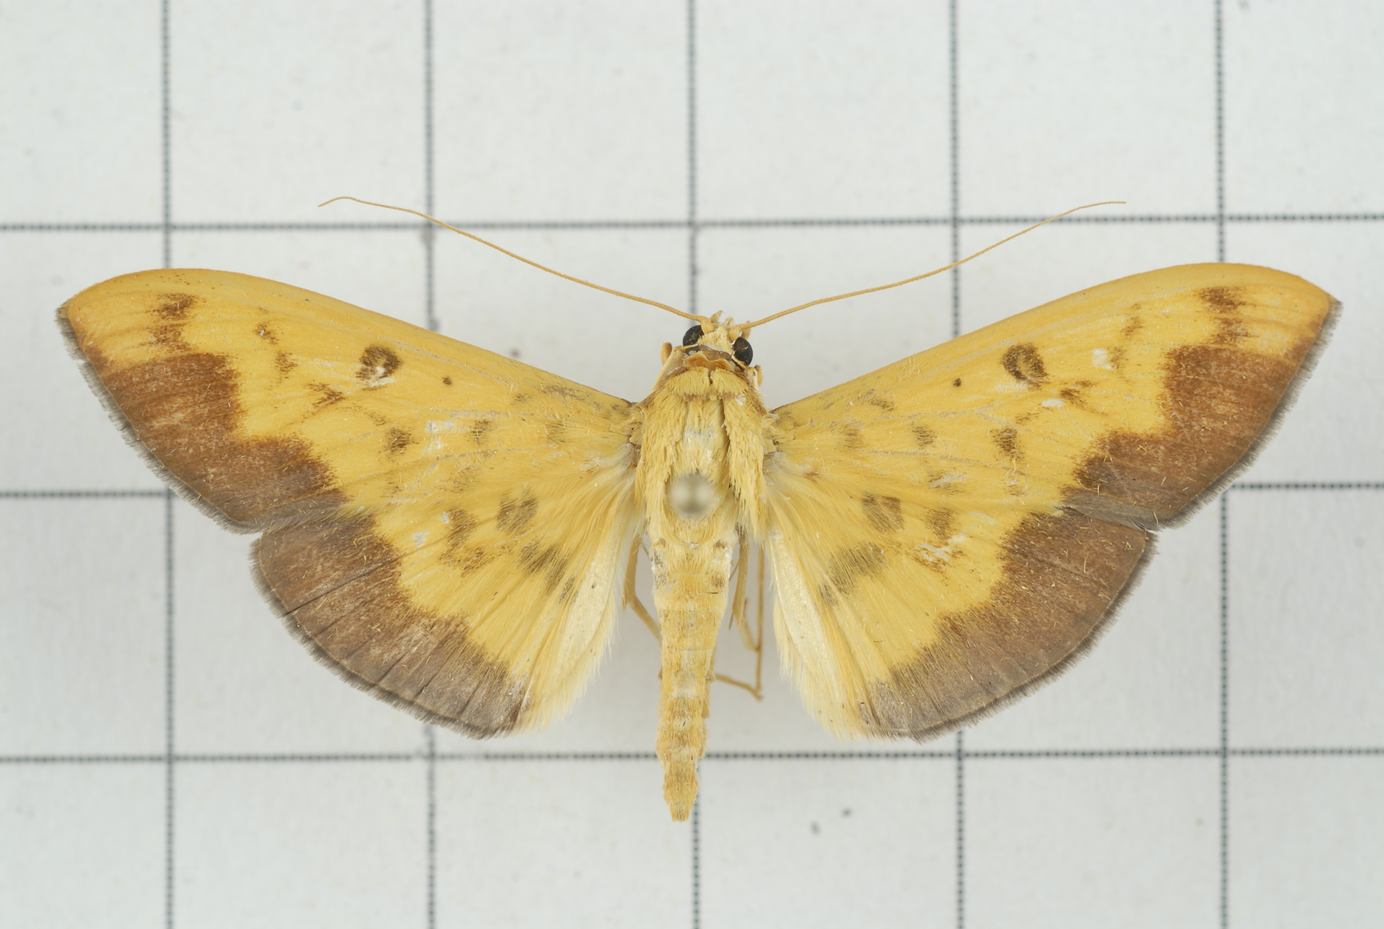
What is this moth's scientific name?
Botyodes asialis
